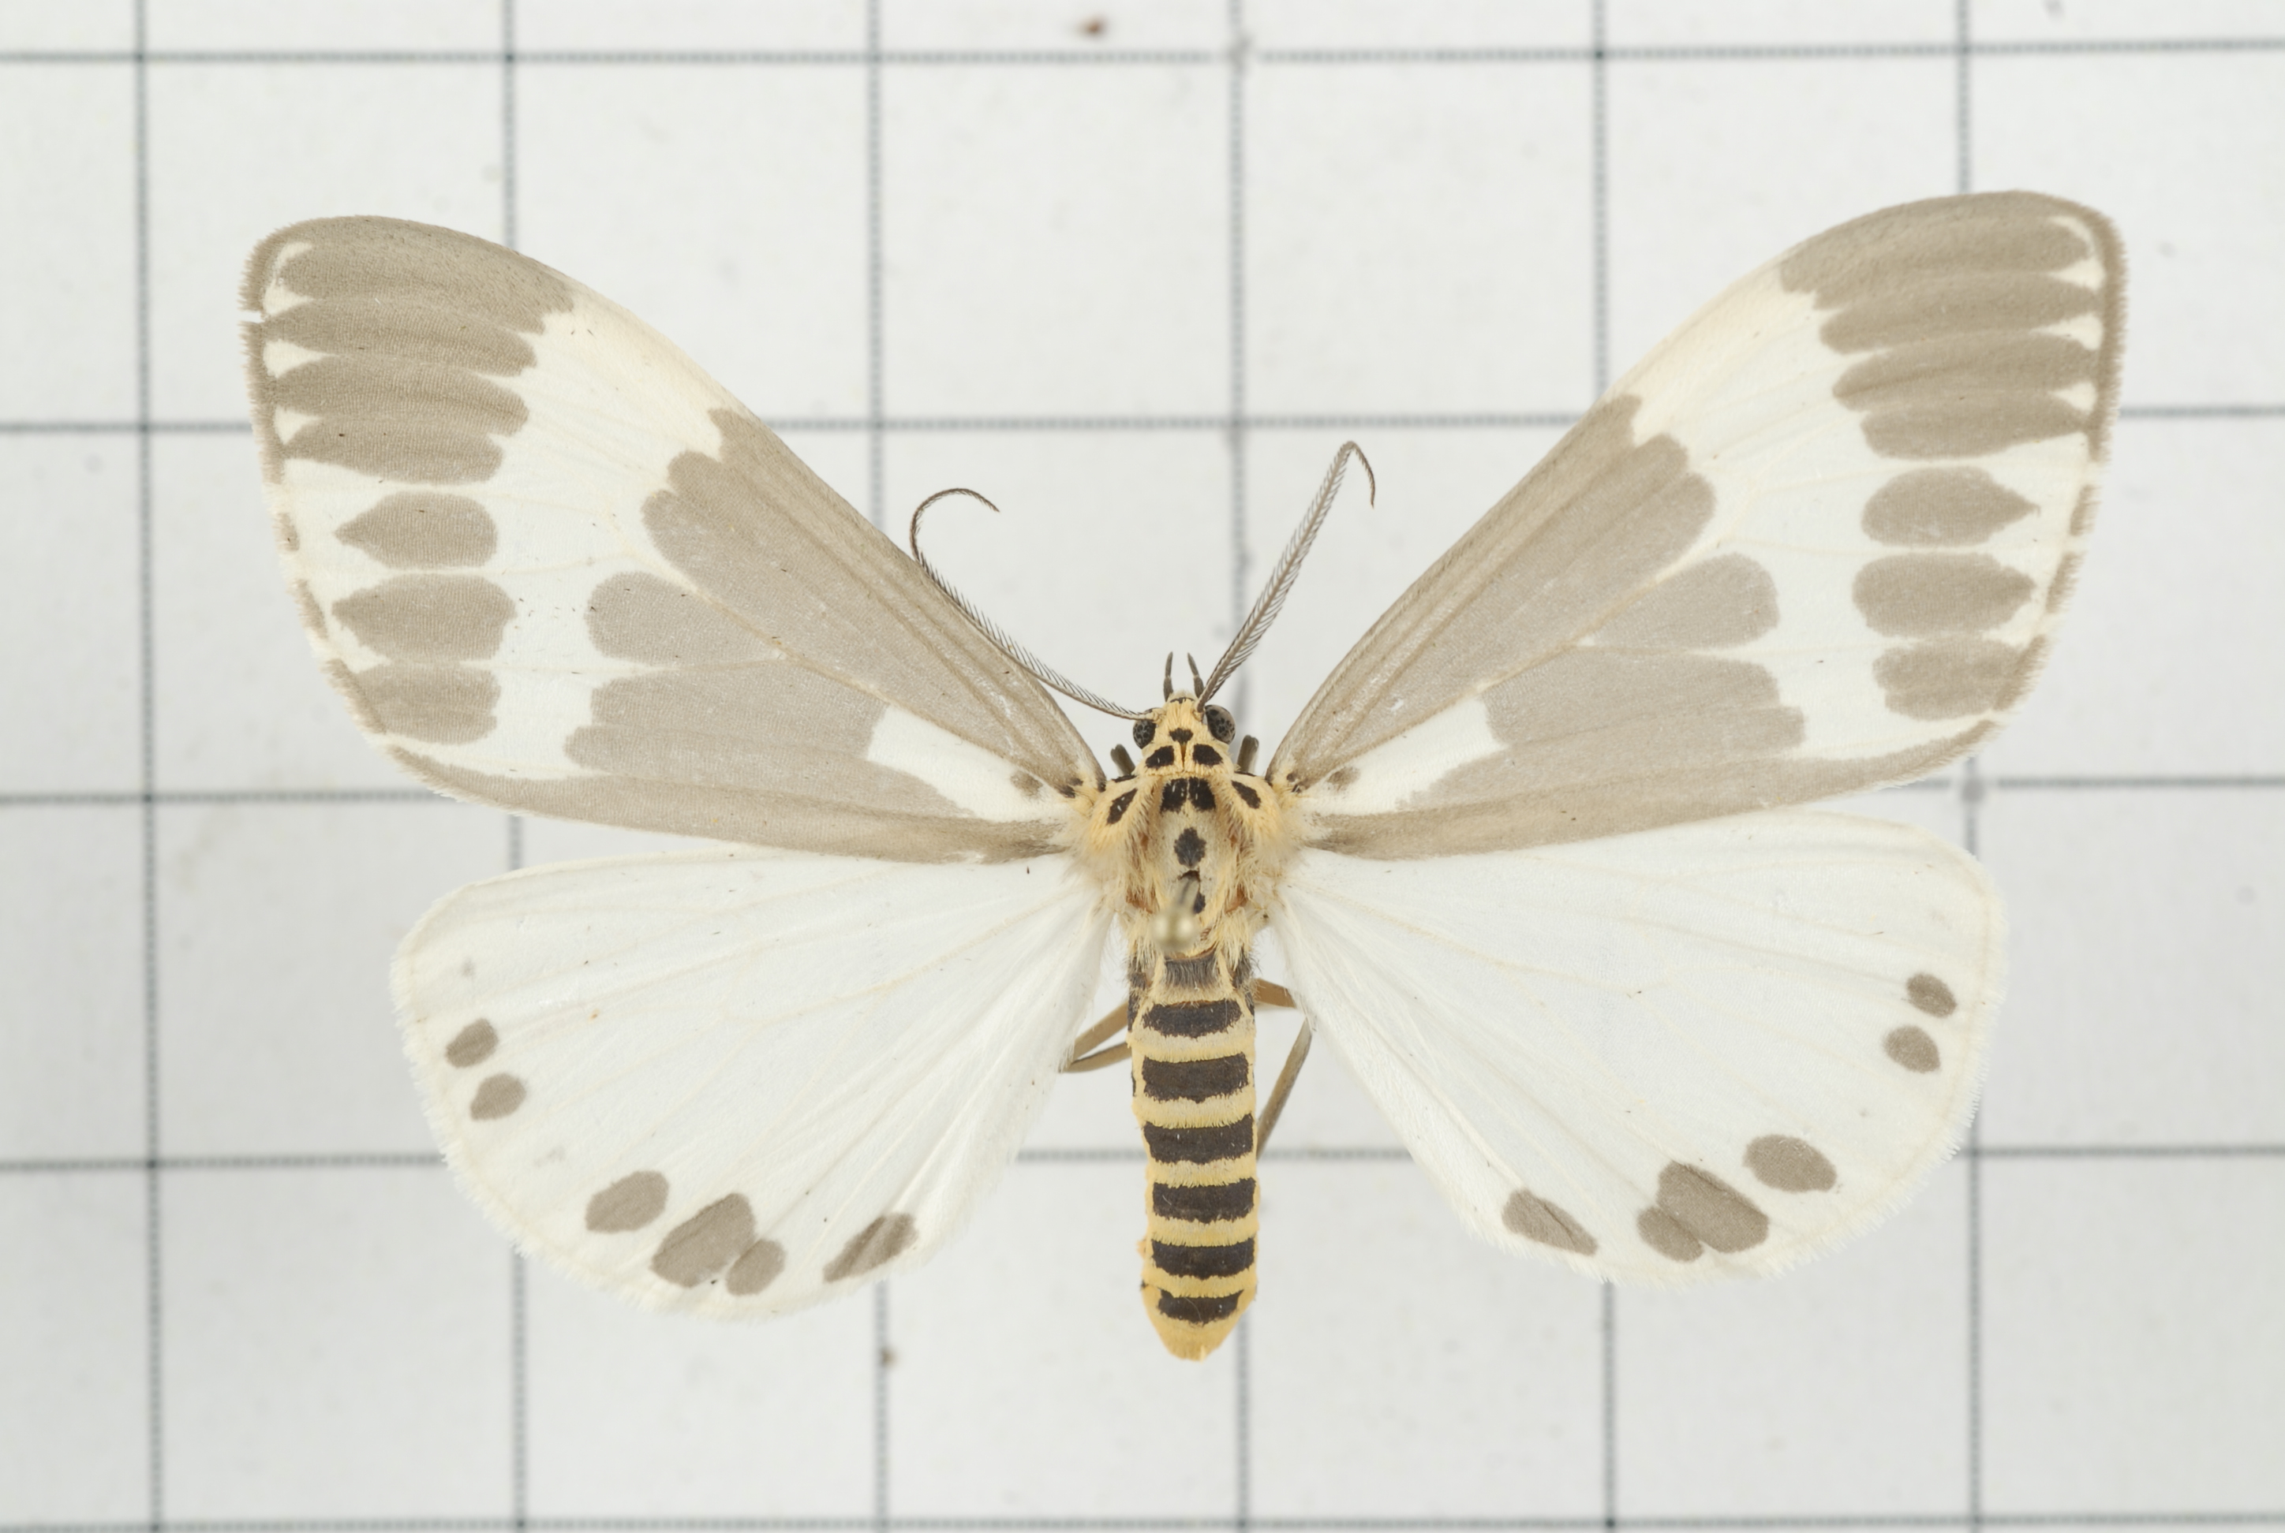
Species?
Nyctemera albofasciata
